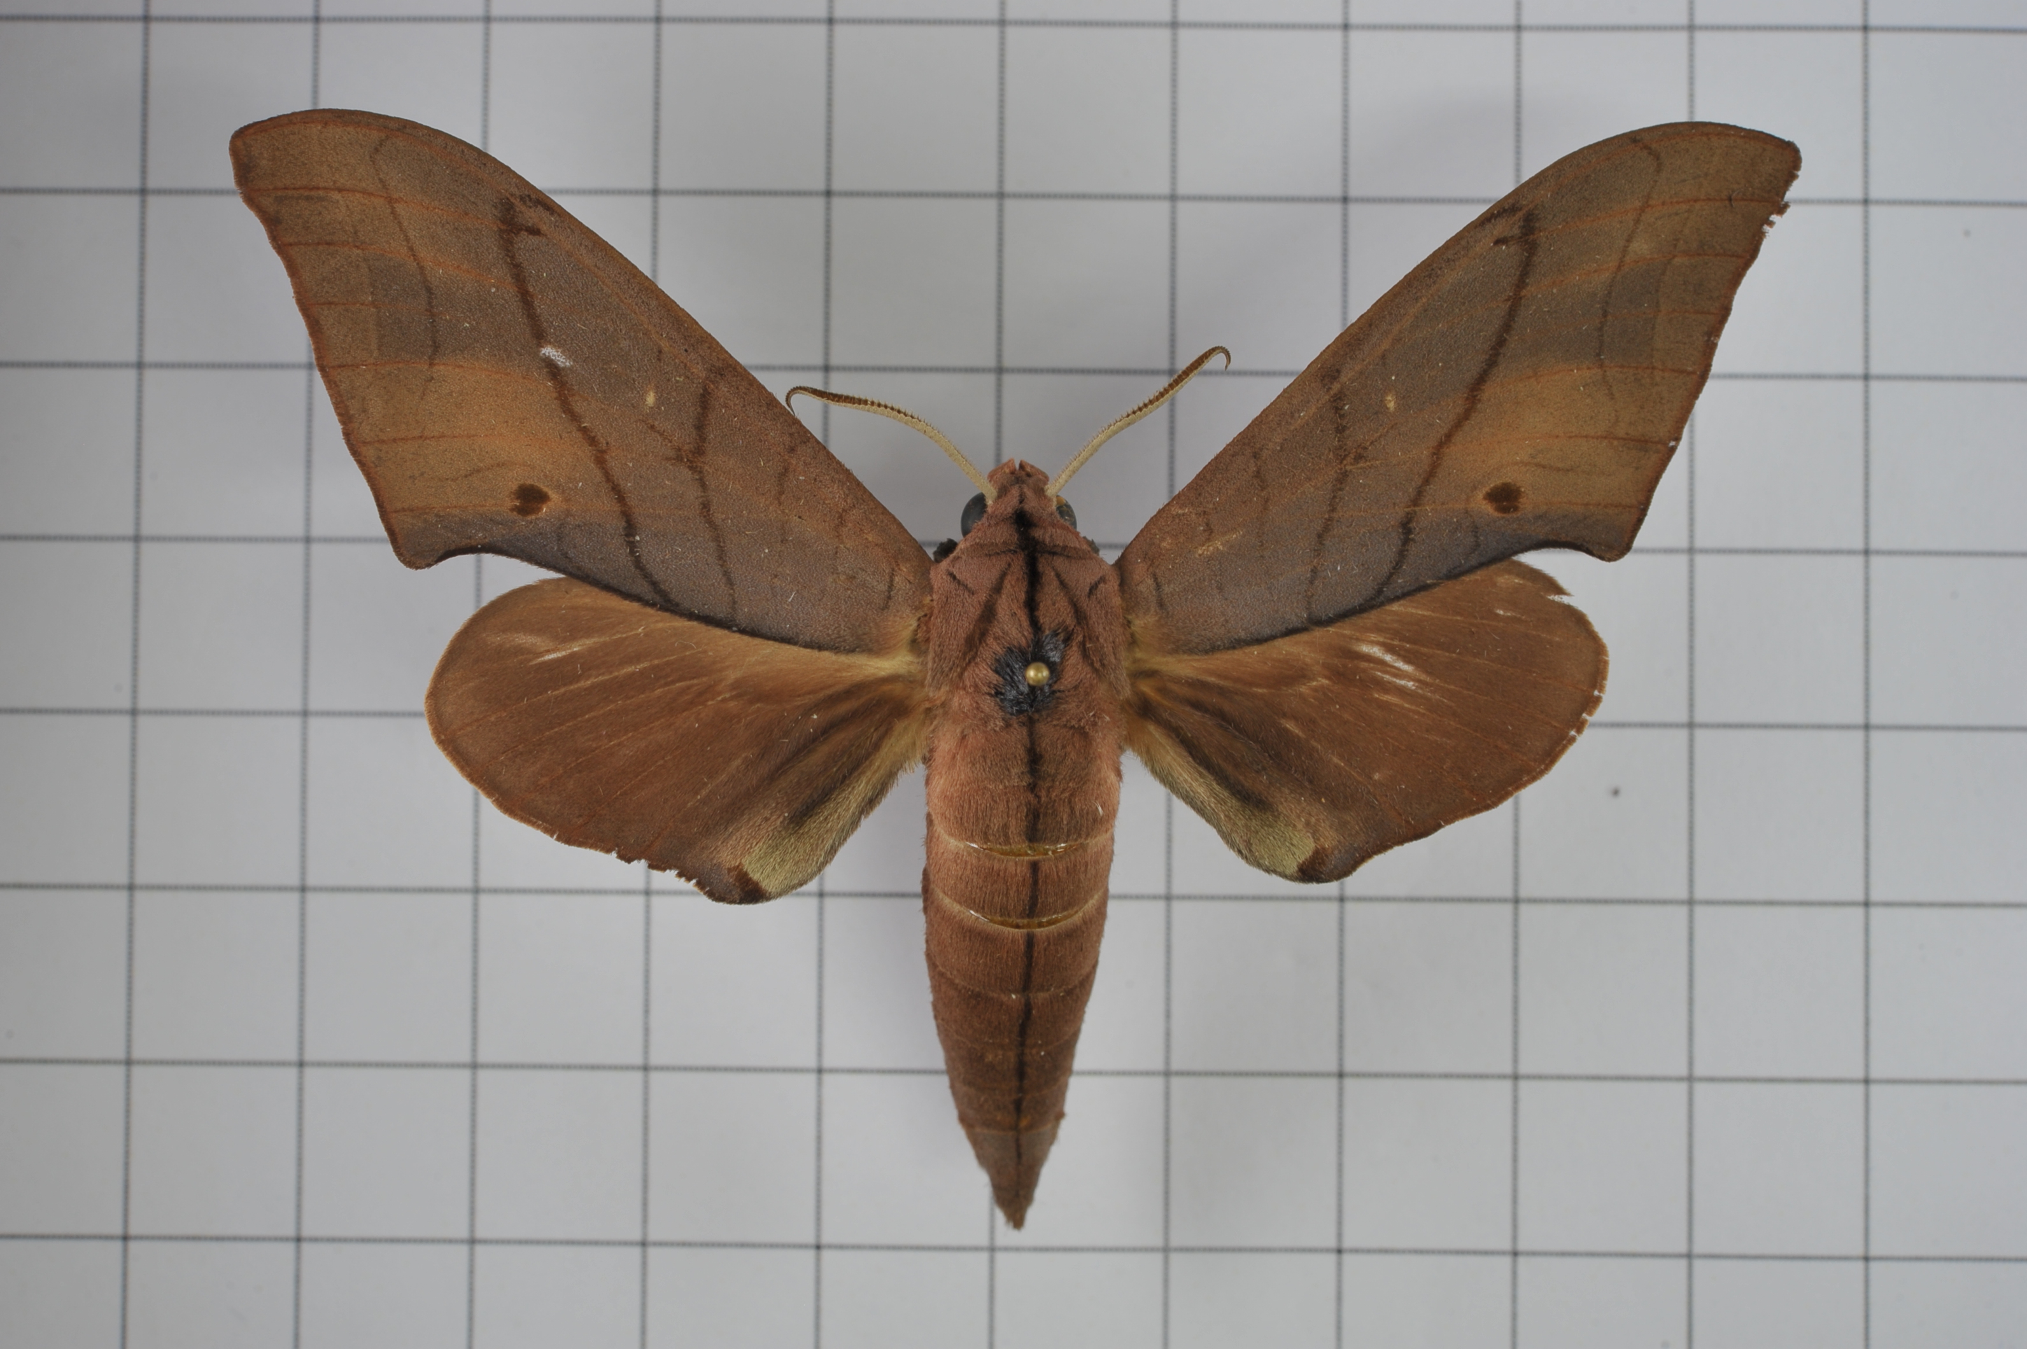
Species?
Marumba cristata bukaiana
